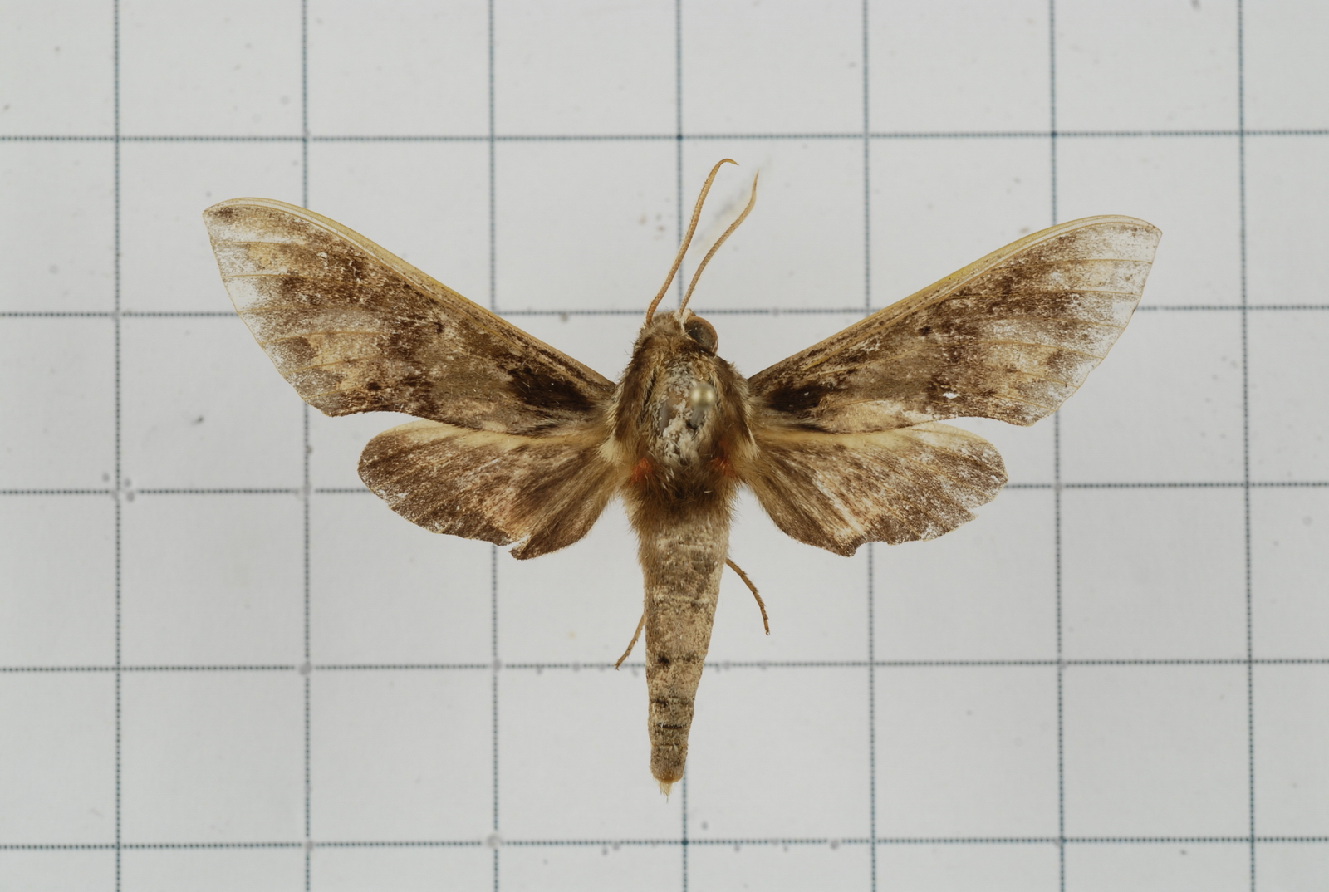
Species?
Rhagastis binoculata
